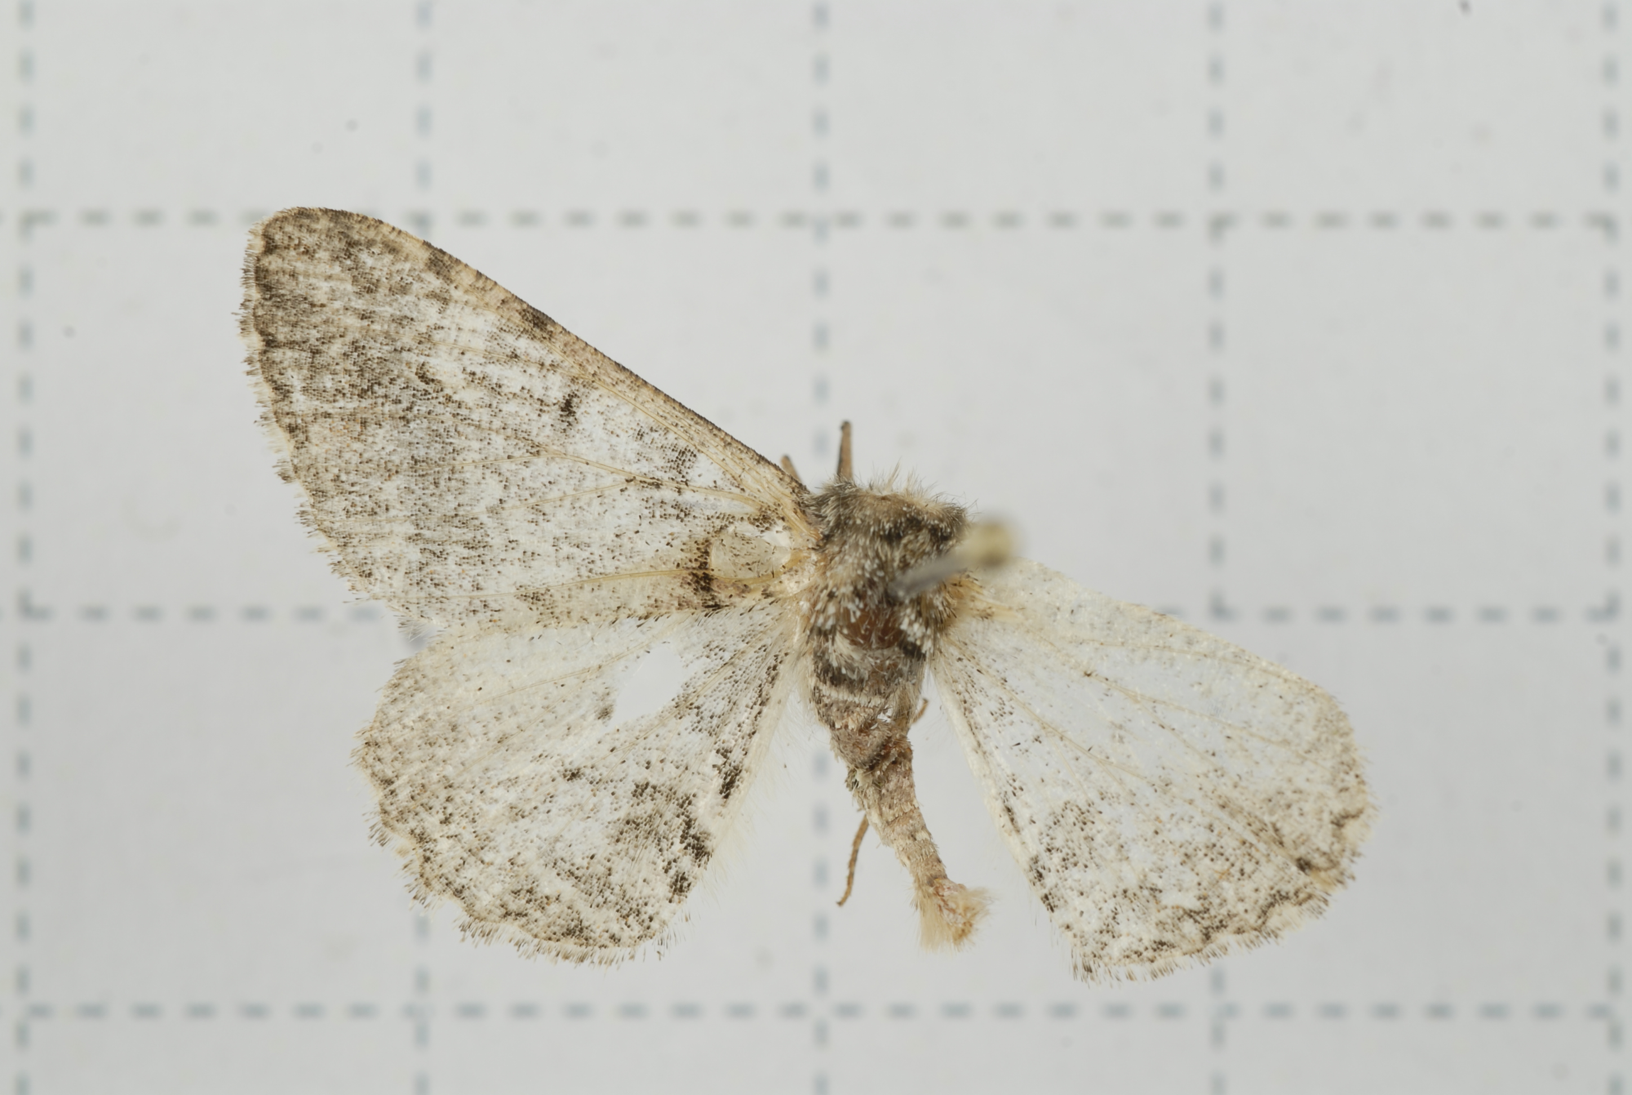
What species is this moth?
Alcis taiwanovariegata
